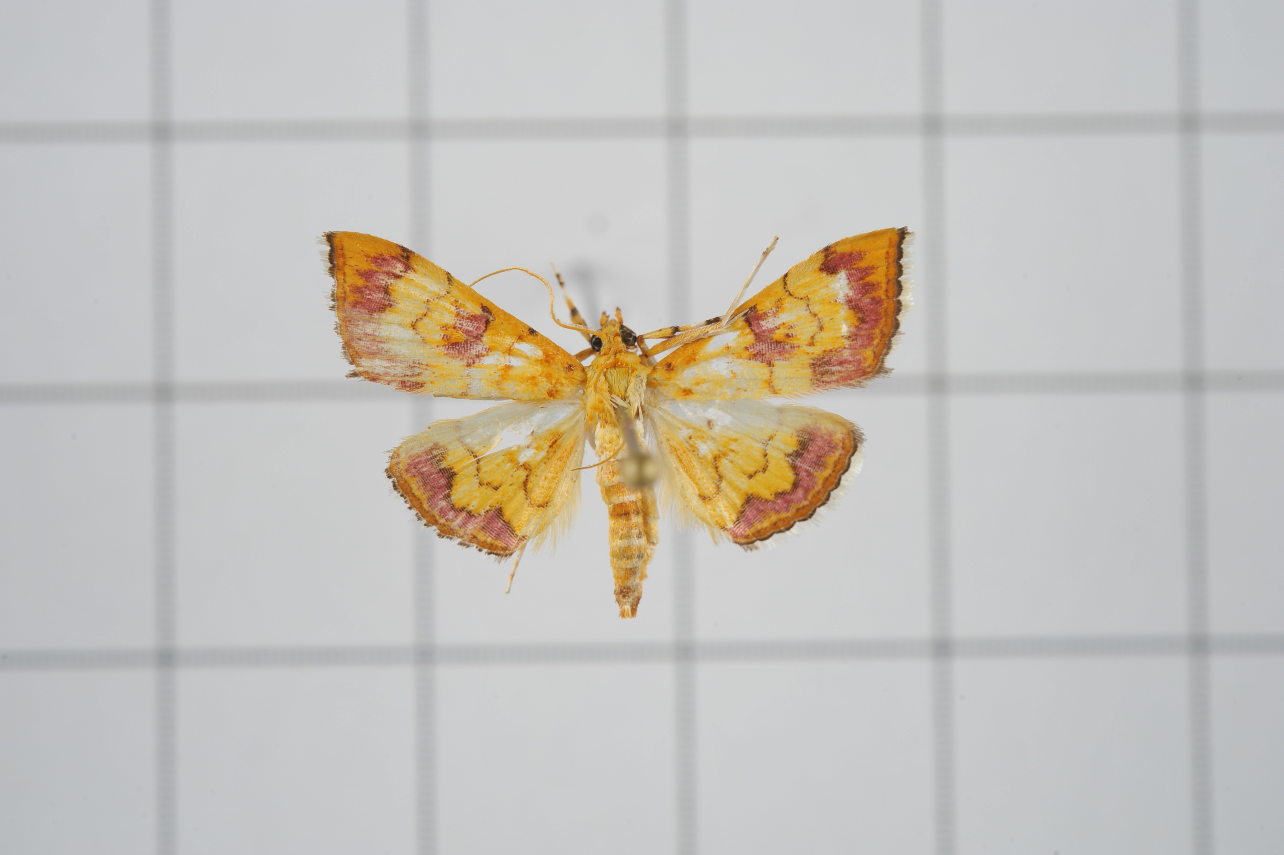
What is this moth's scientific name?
Isocentris filalis
